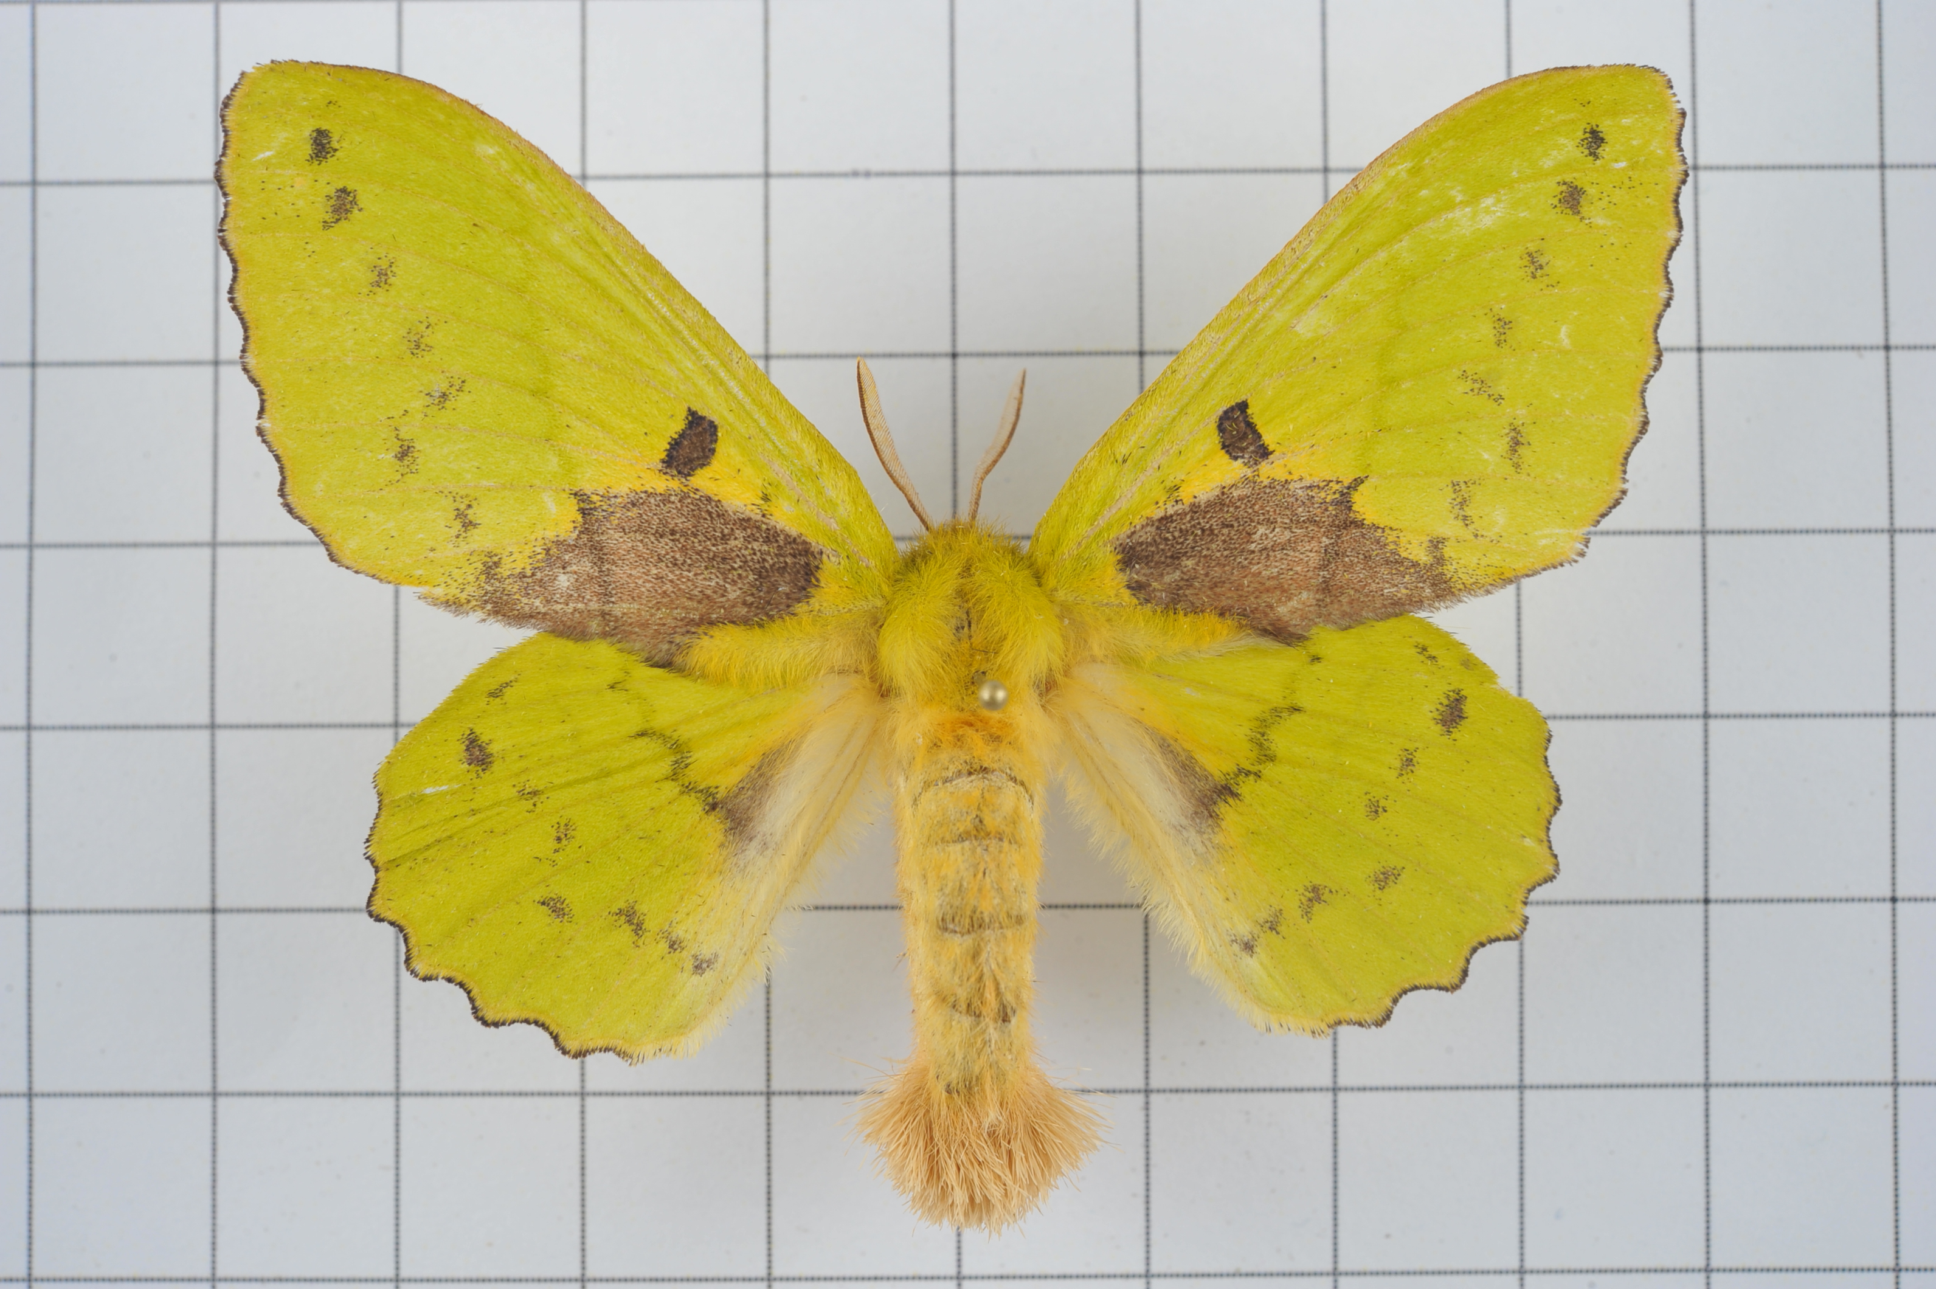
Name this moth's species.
Trabala vishnou guttata
